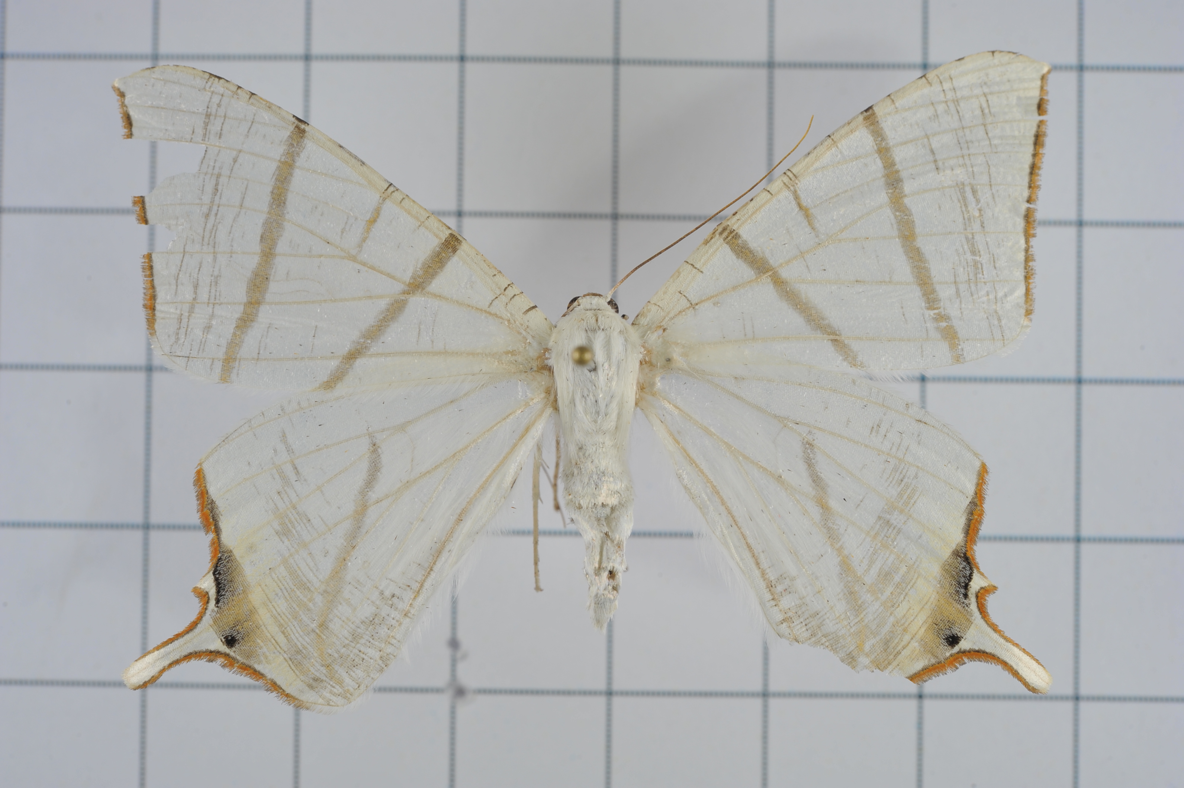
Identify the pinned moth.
Ourapteryx clara formosana
